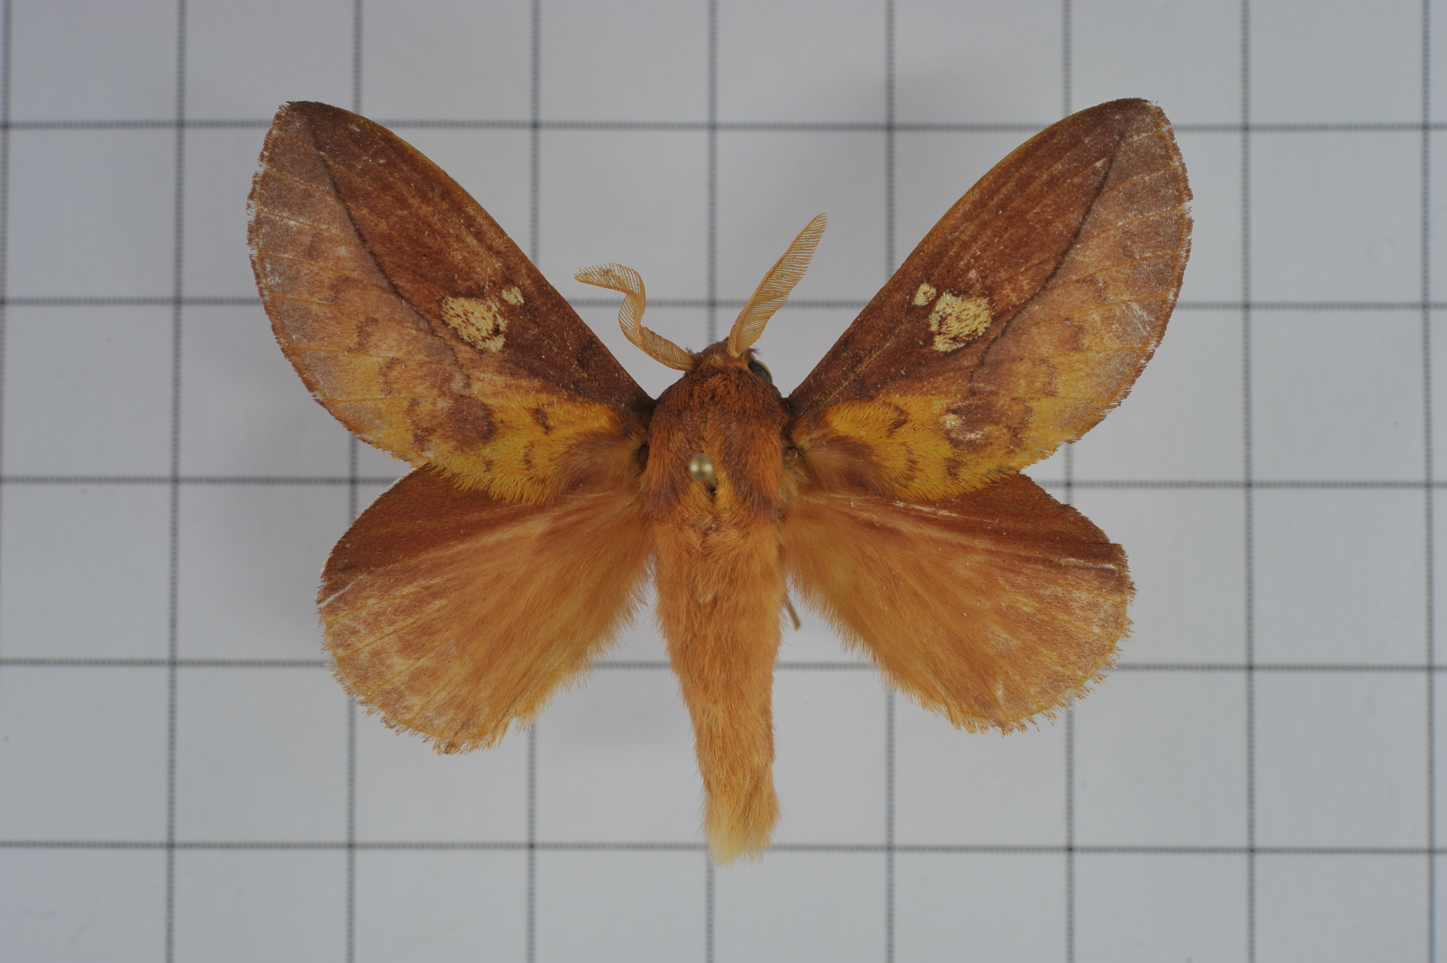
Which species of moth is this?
Euthrix laeta arina
